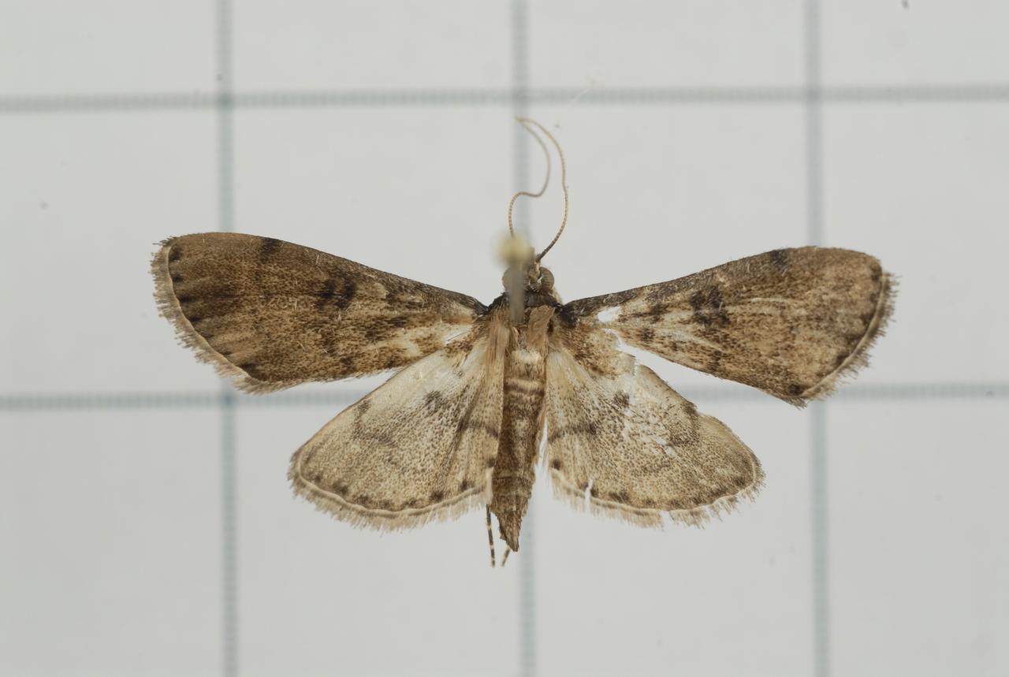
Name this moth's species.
Nacoleia charesalis
